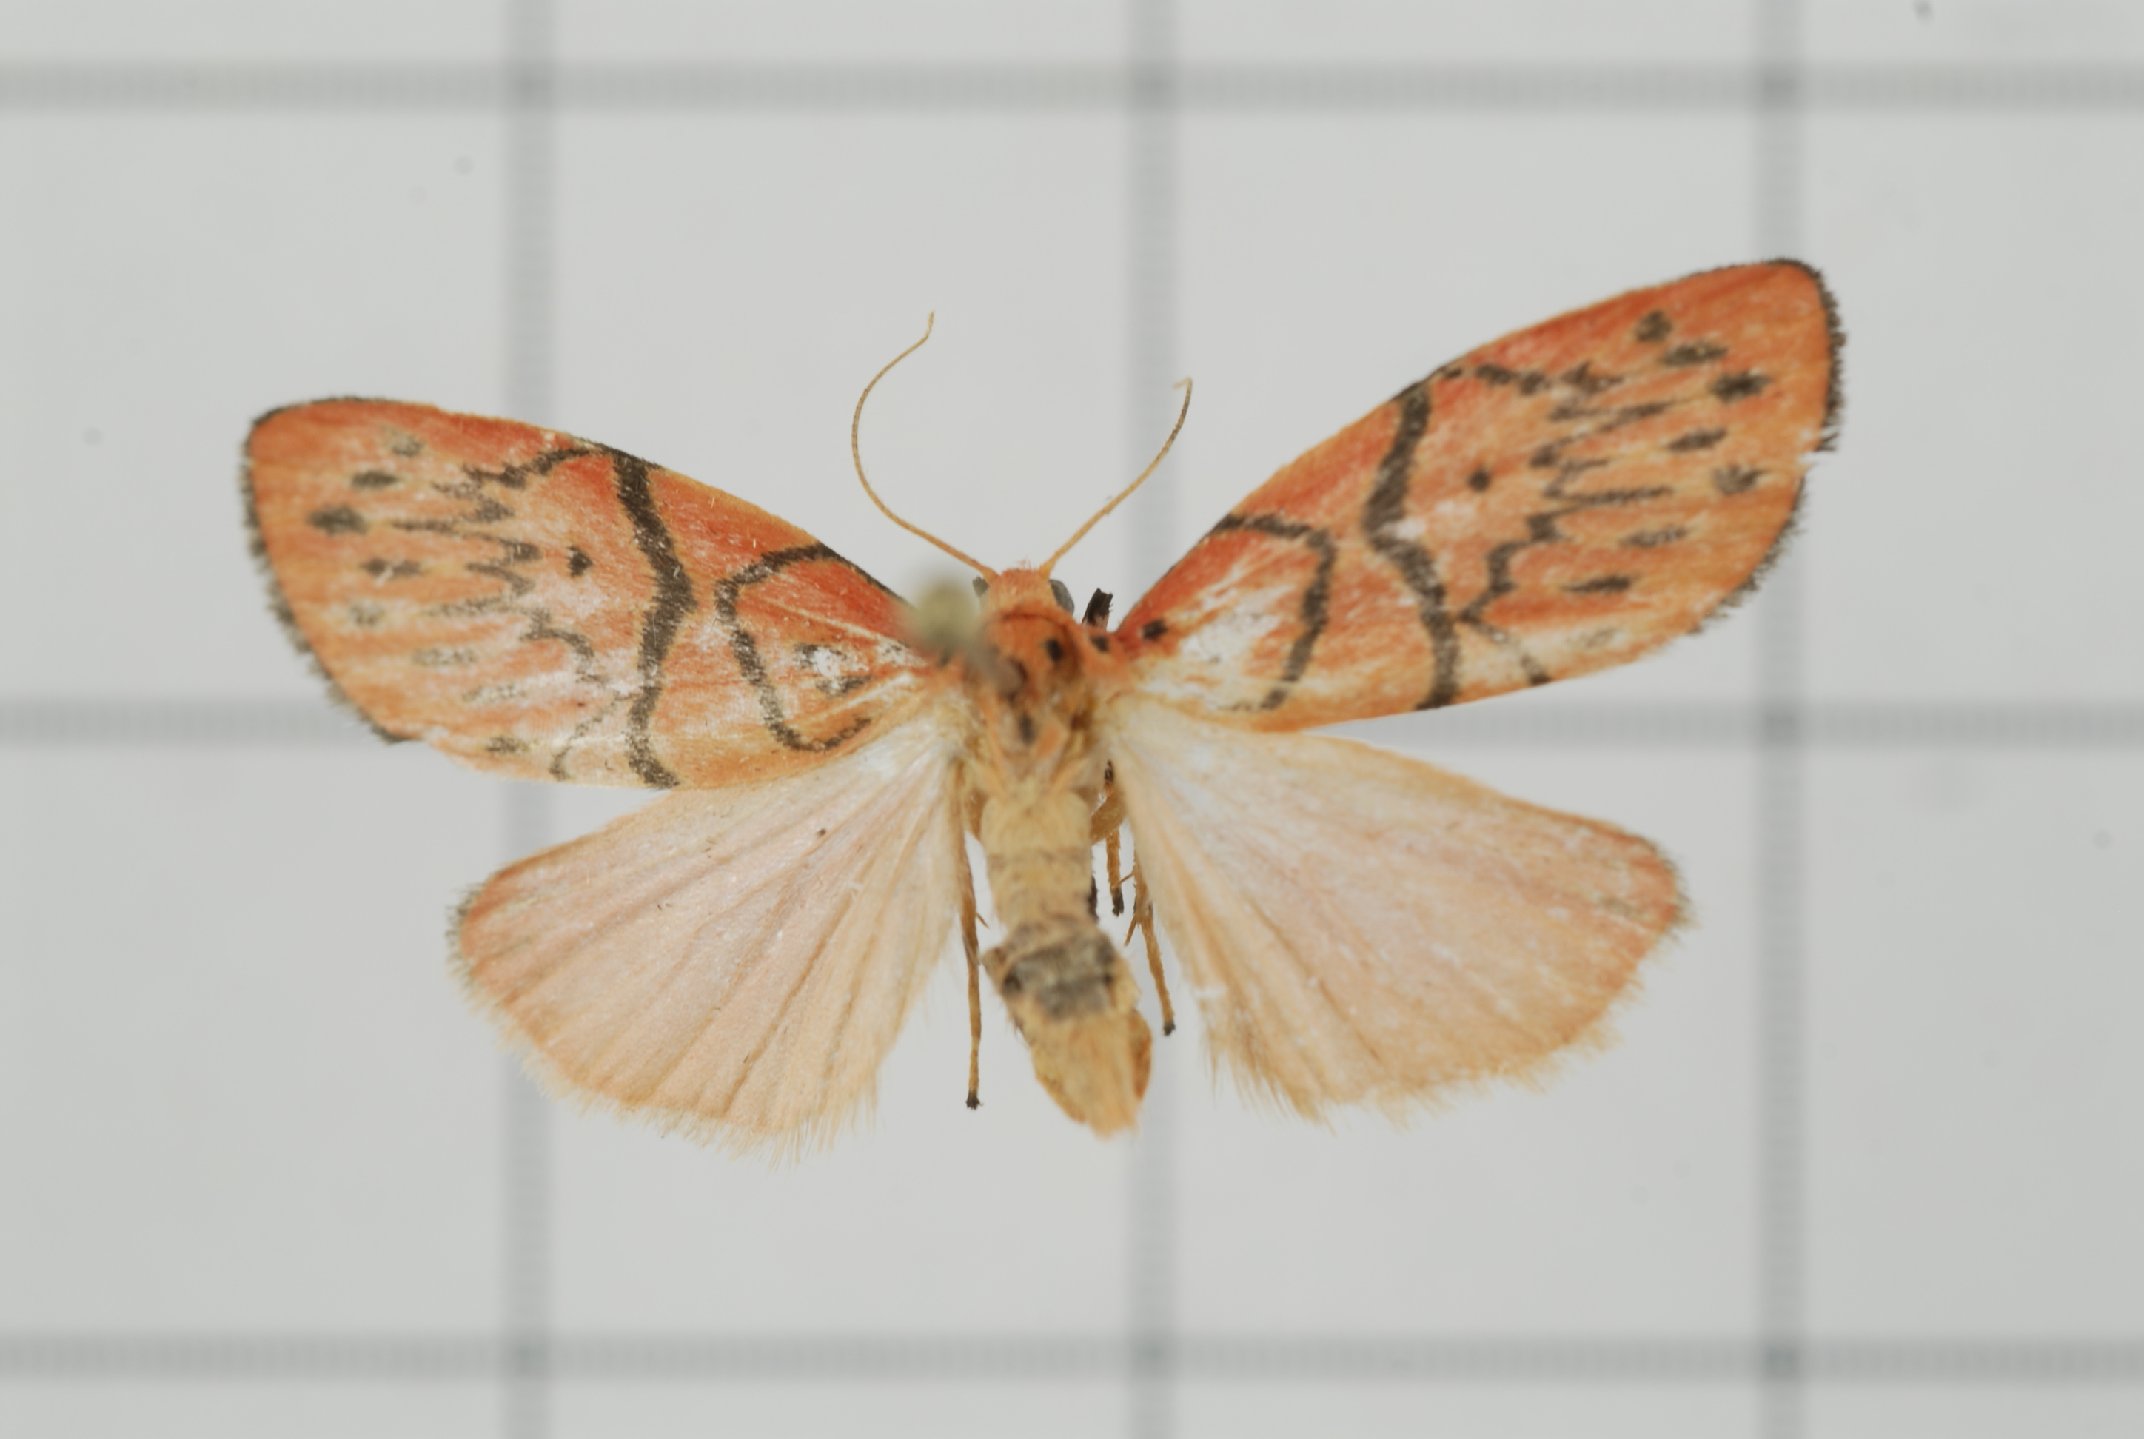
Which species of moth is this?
Aberrasine lichenshihi
